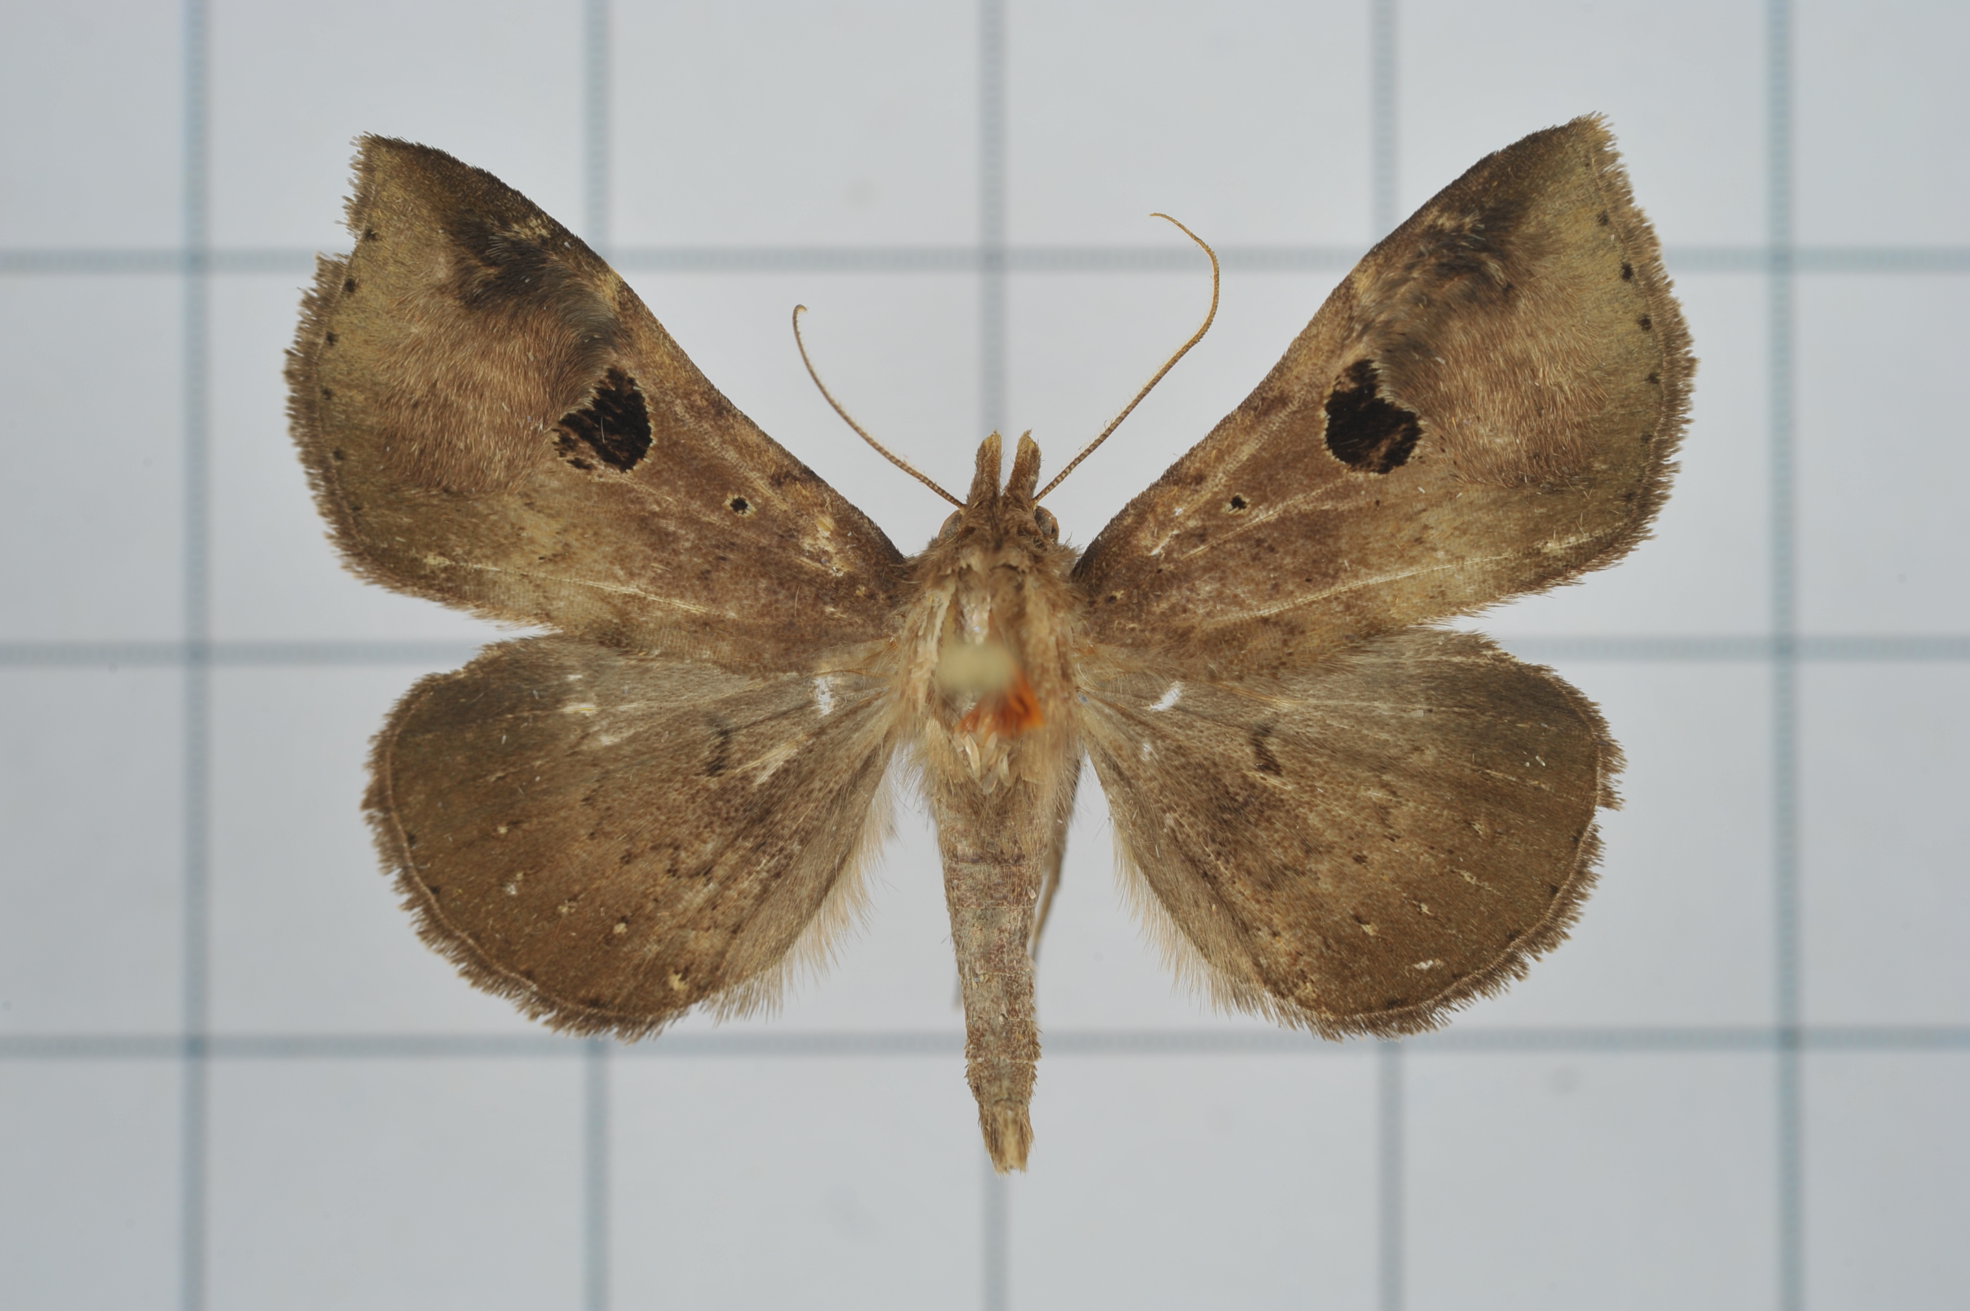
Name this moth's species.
Mosopia punctilinea
